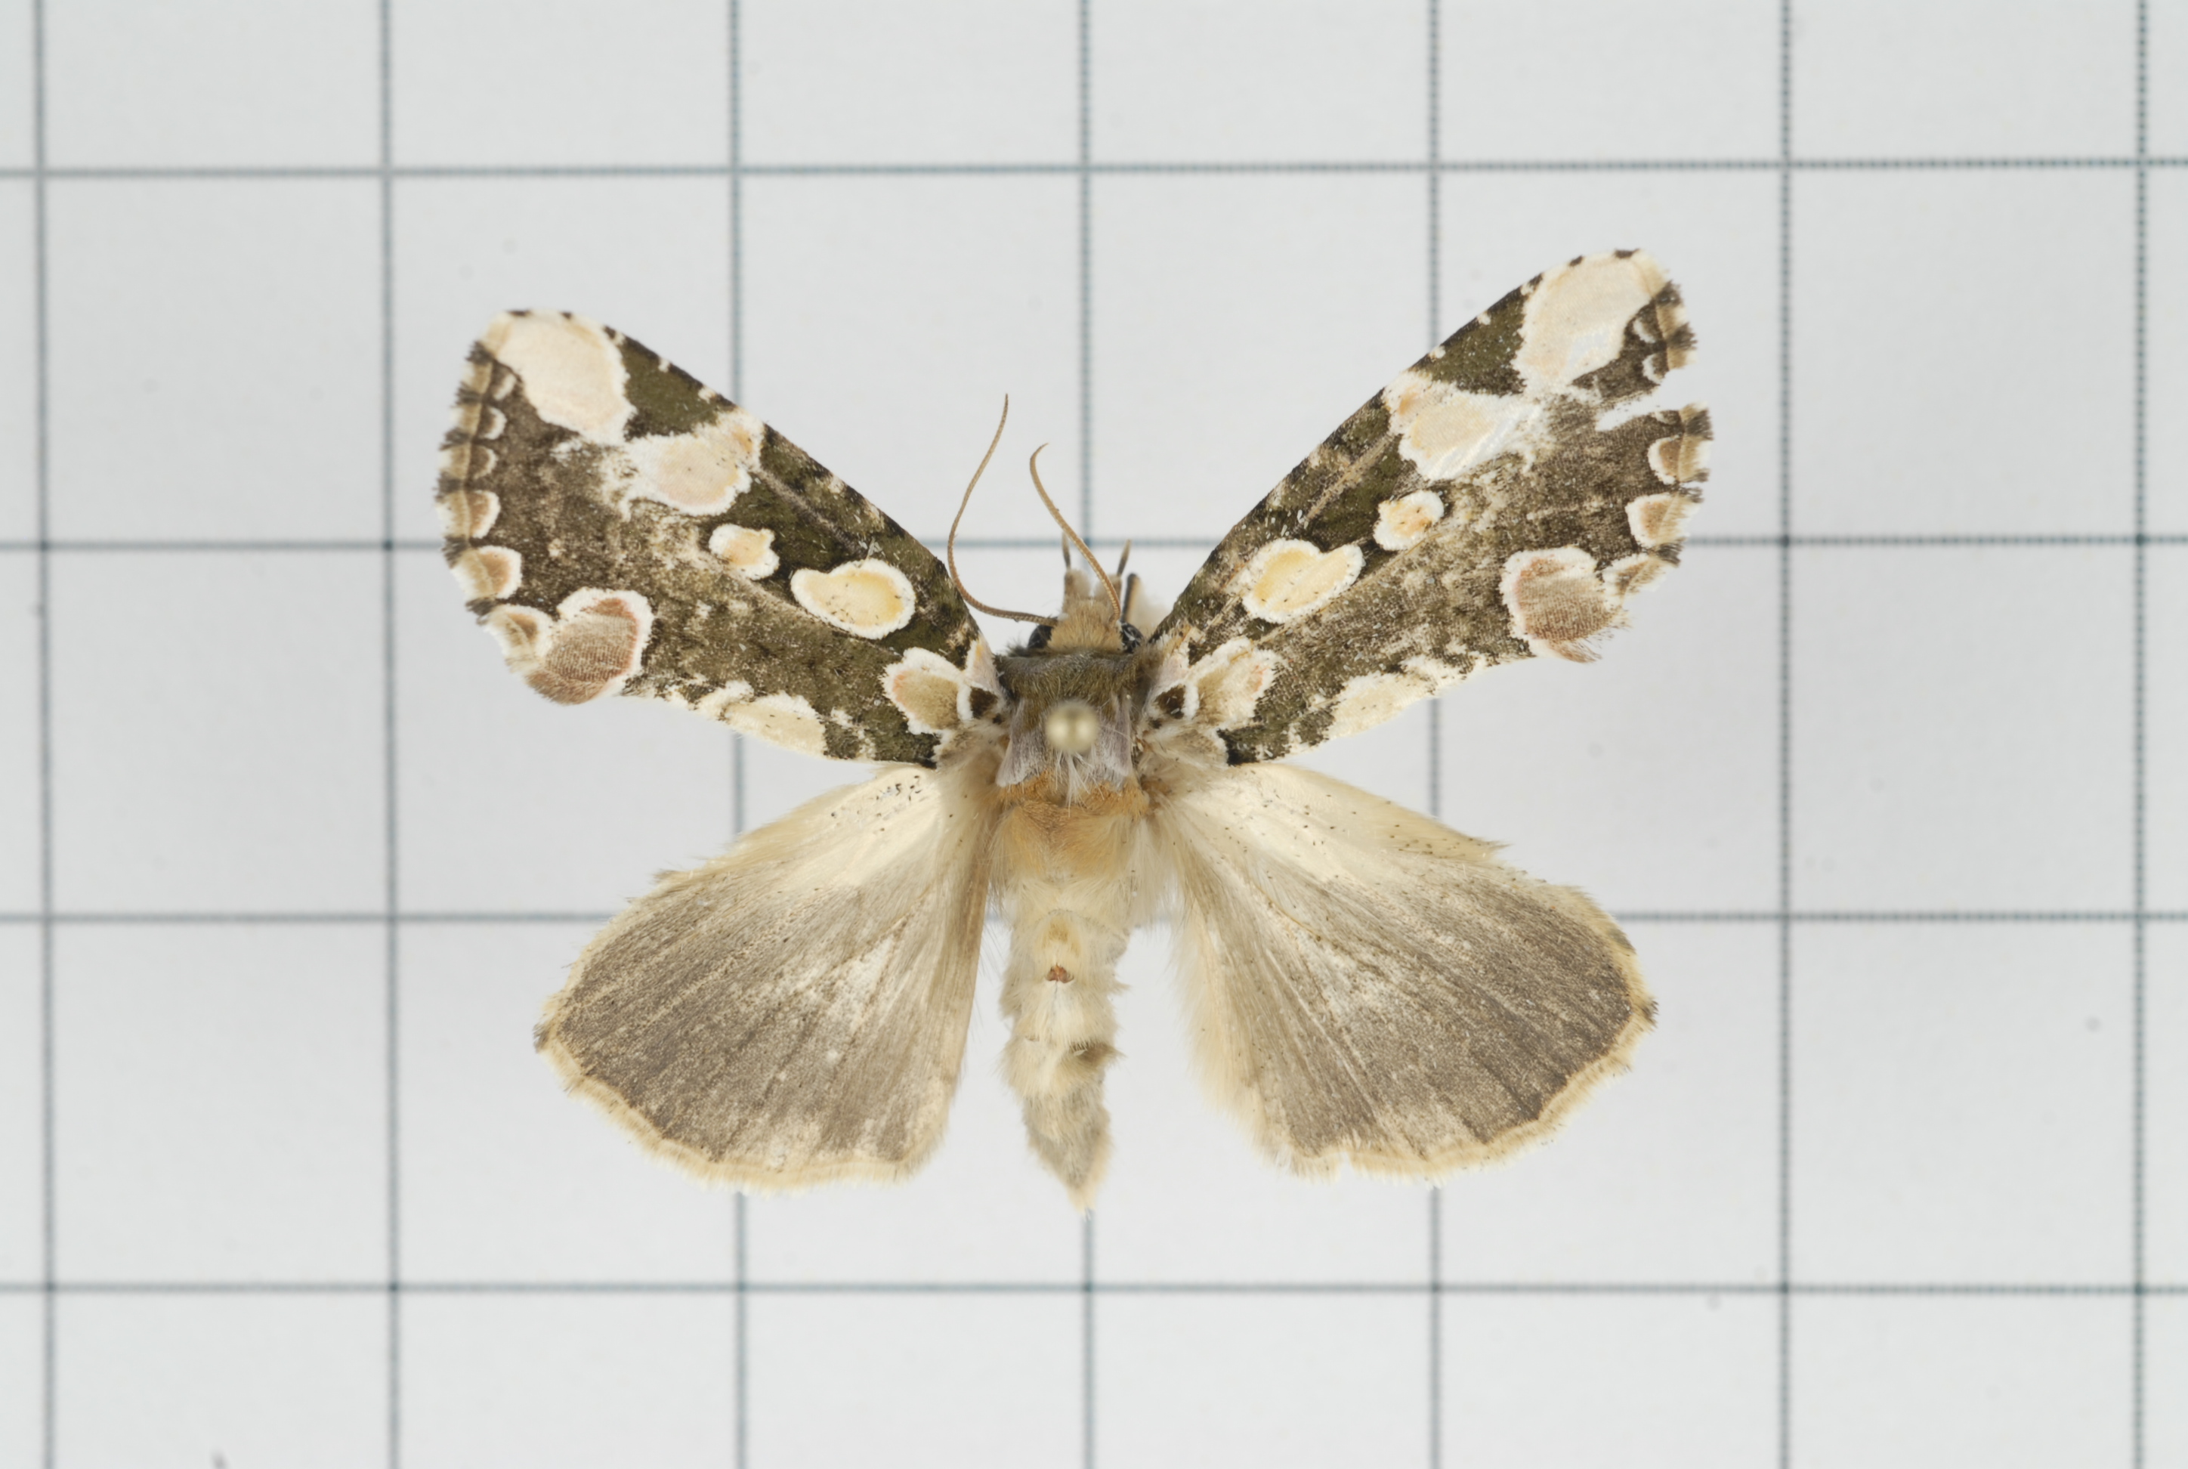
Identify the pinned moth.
Horithyatira decorata takamukui
